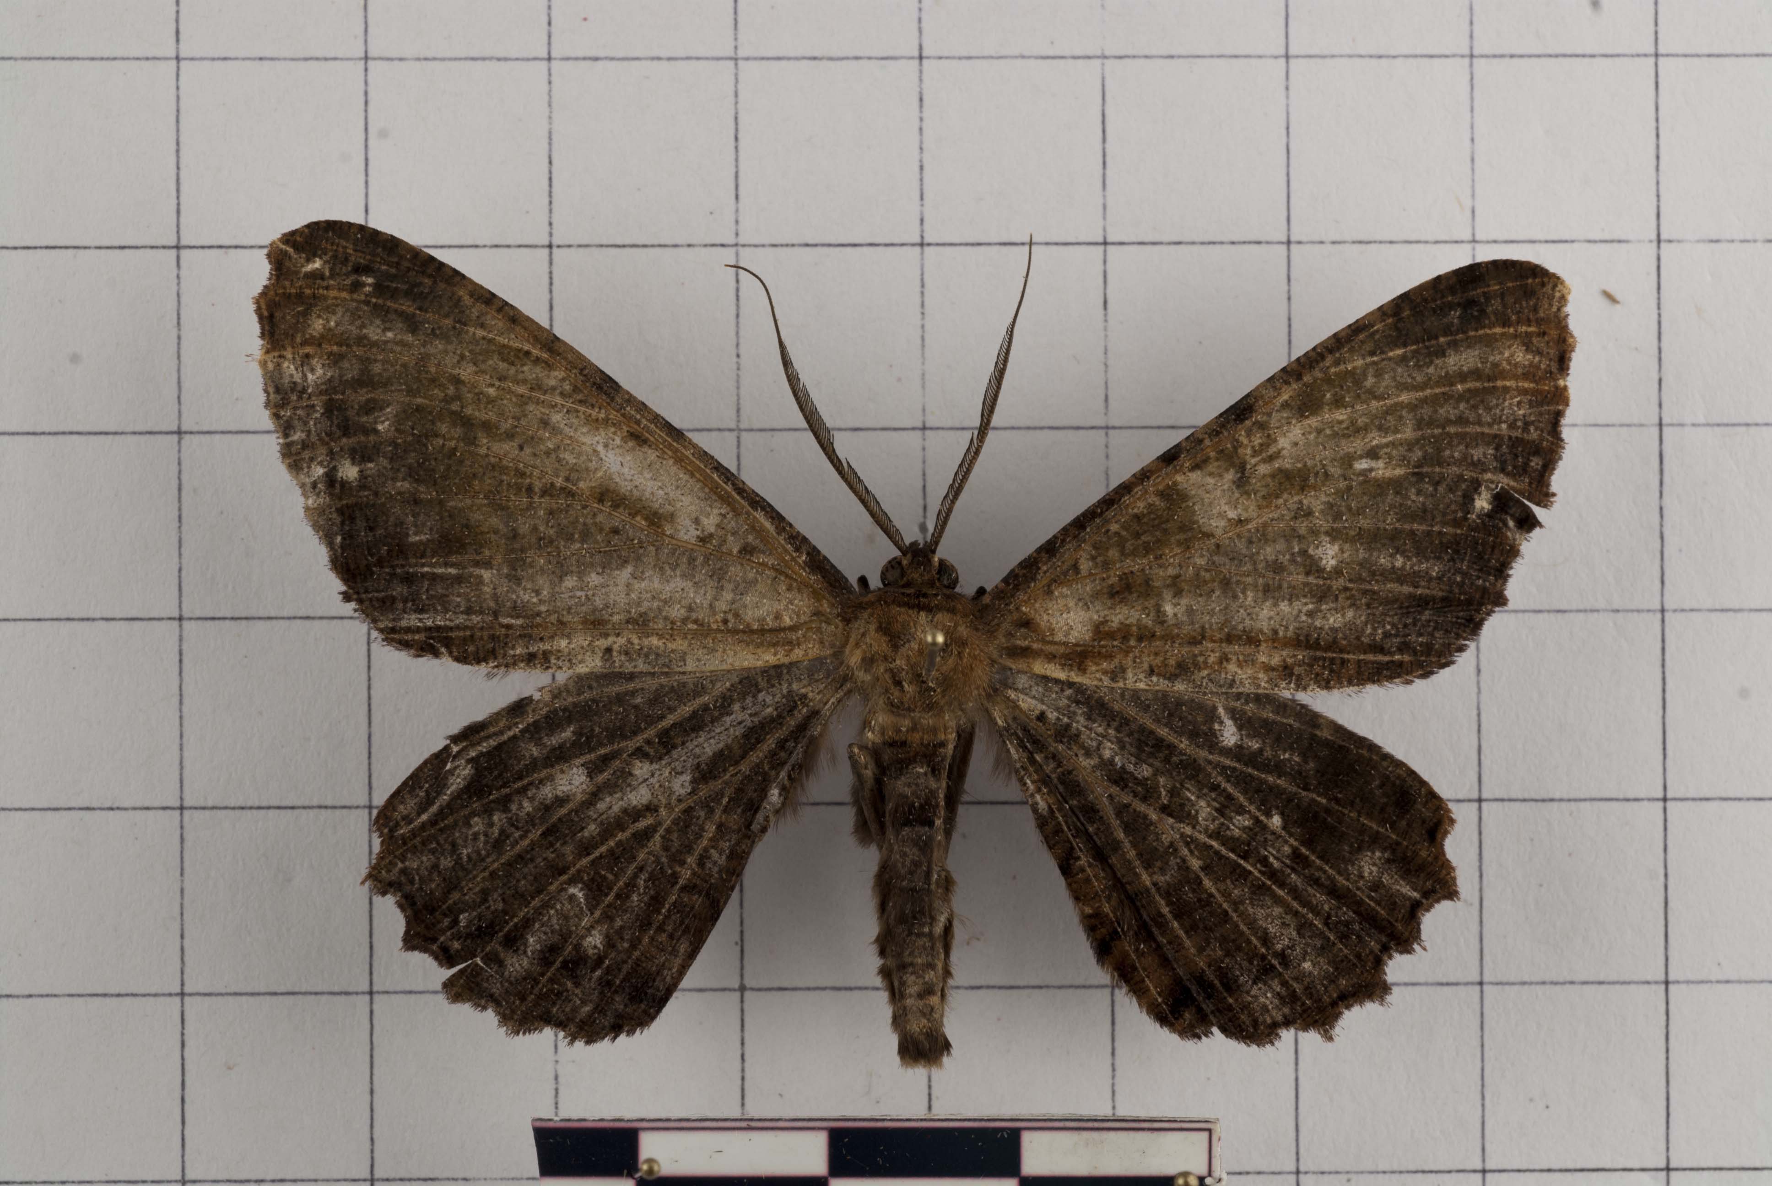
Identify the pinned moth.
Chorodna creataria
